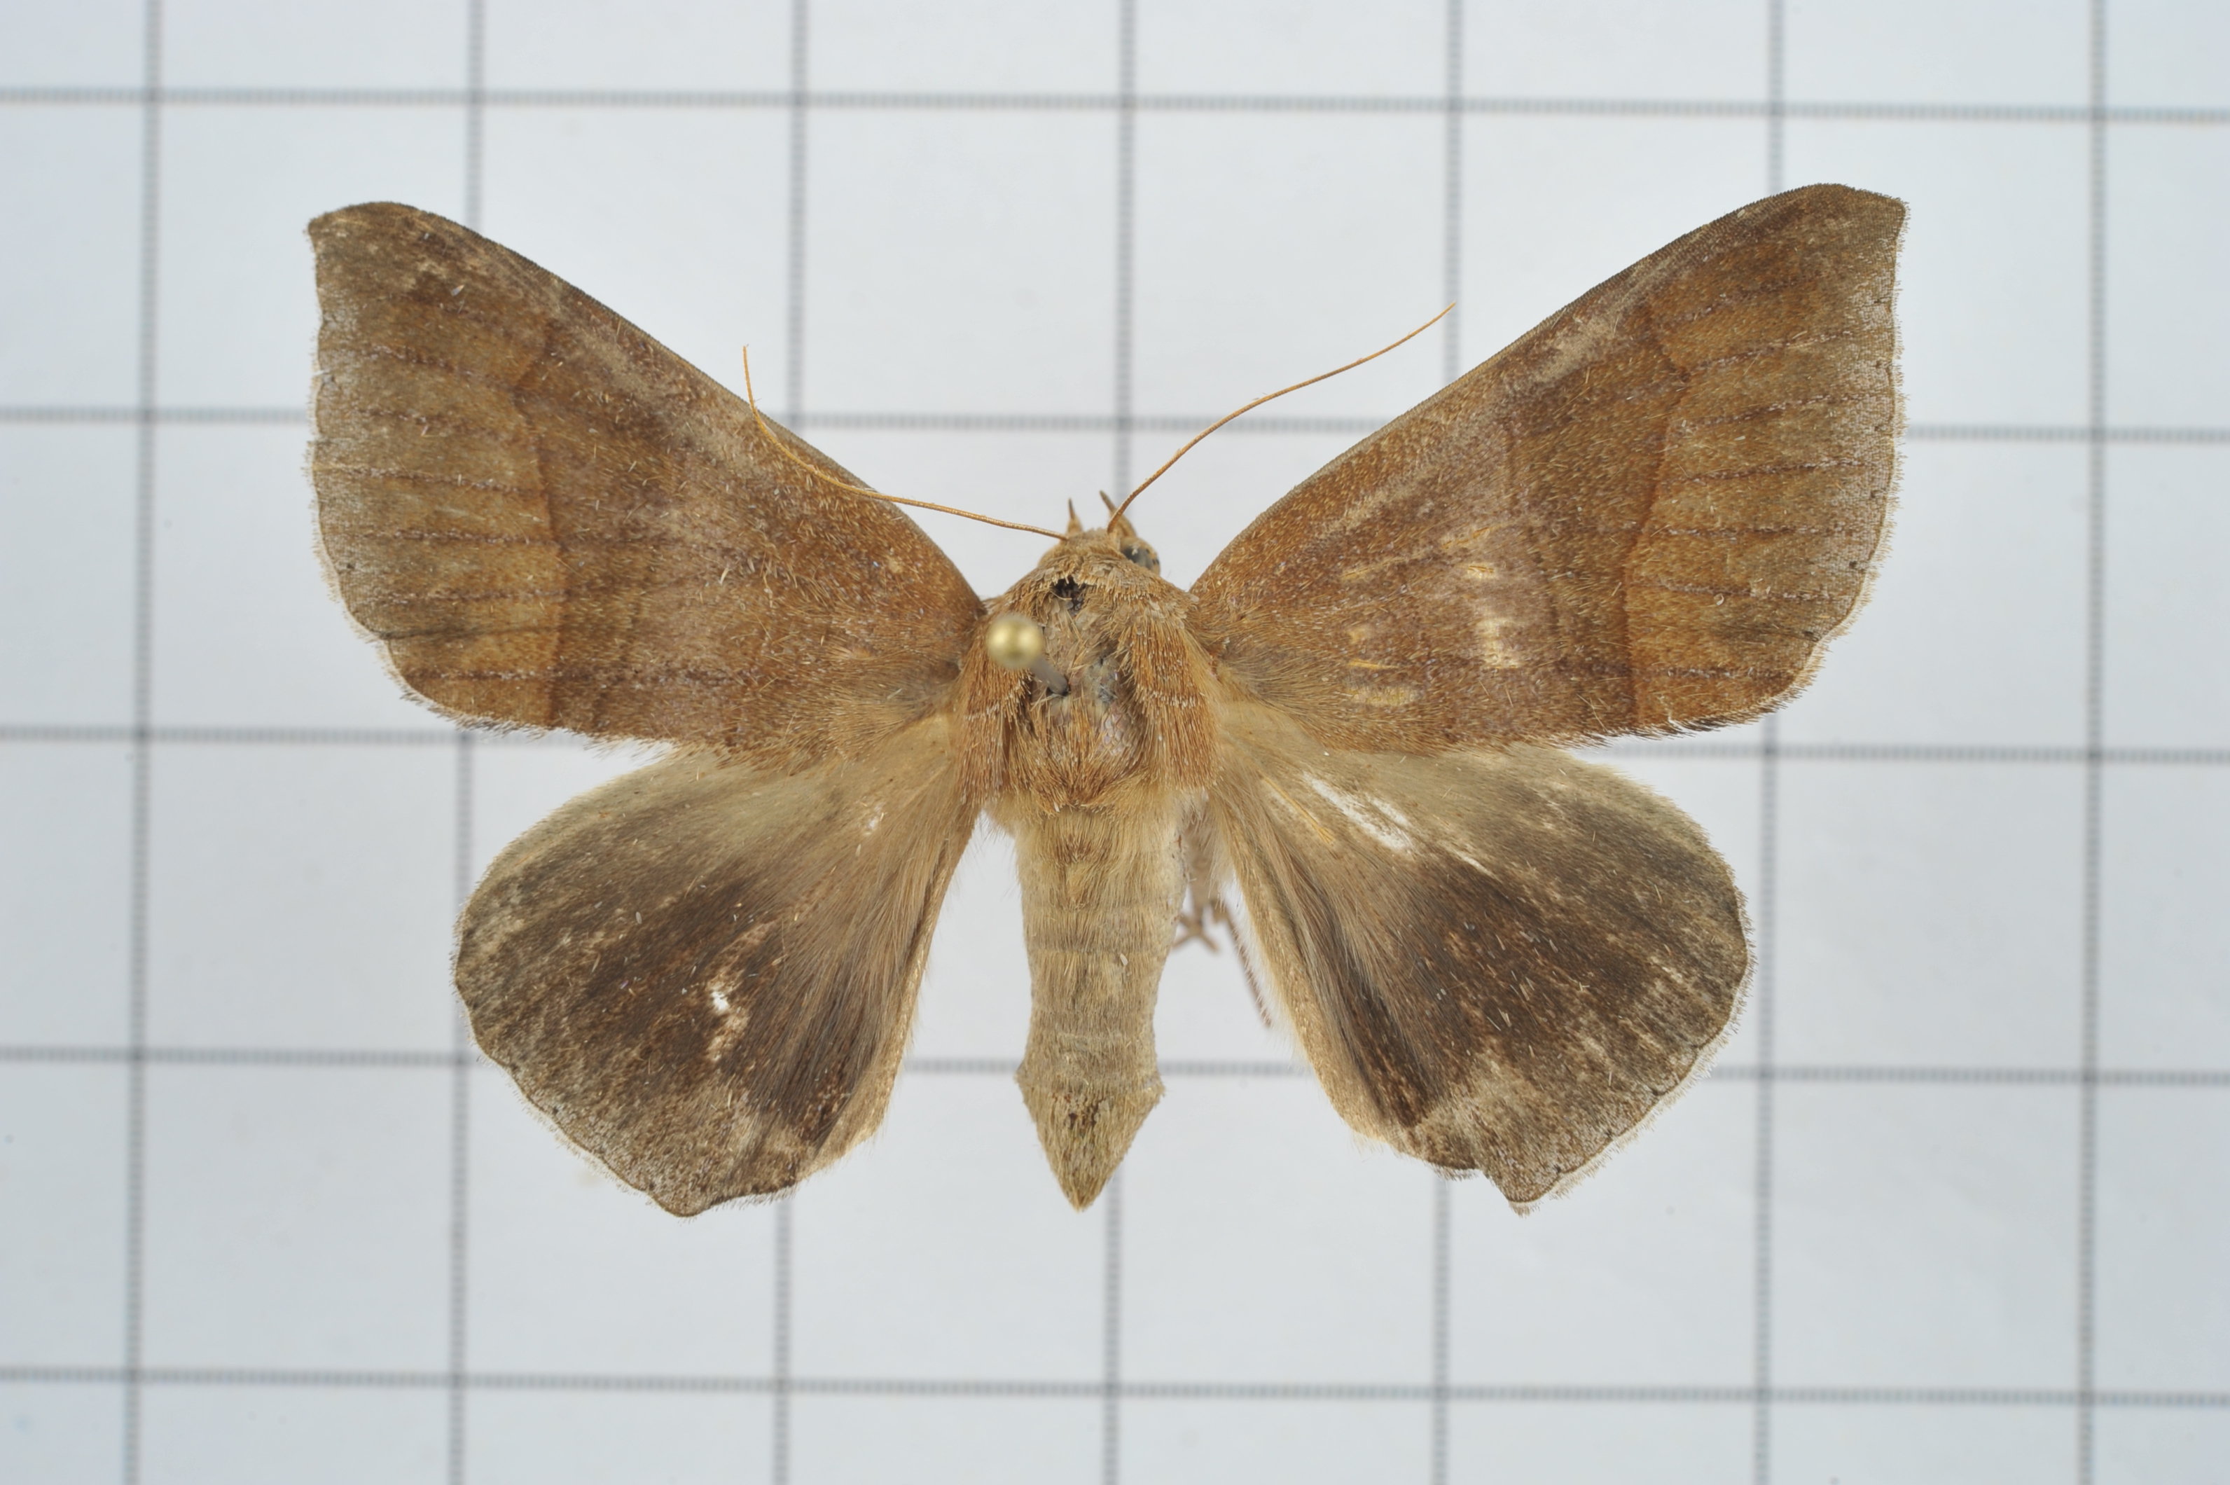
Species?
Bastilla absentimacula
